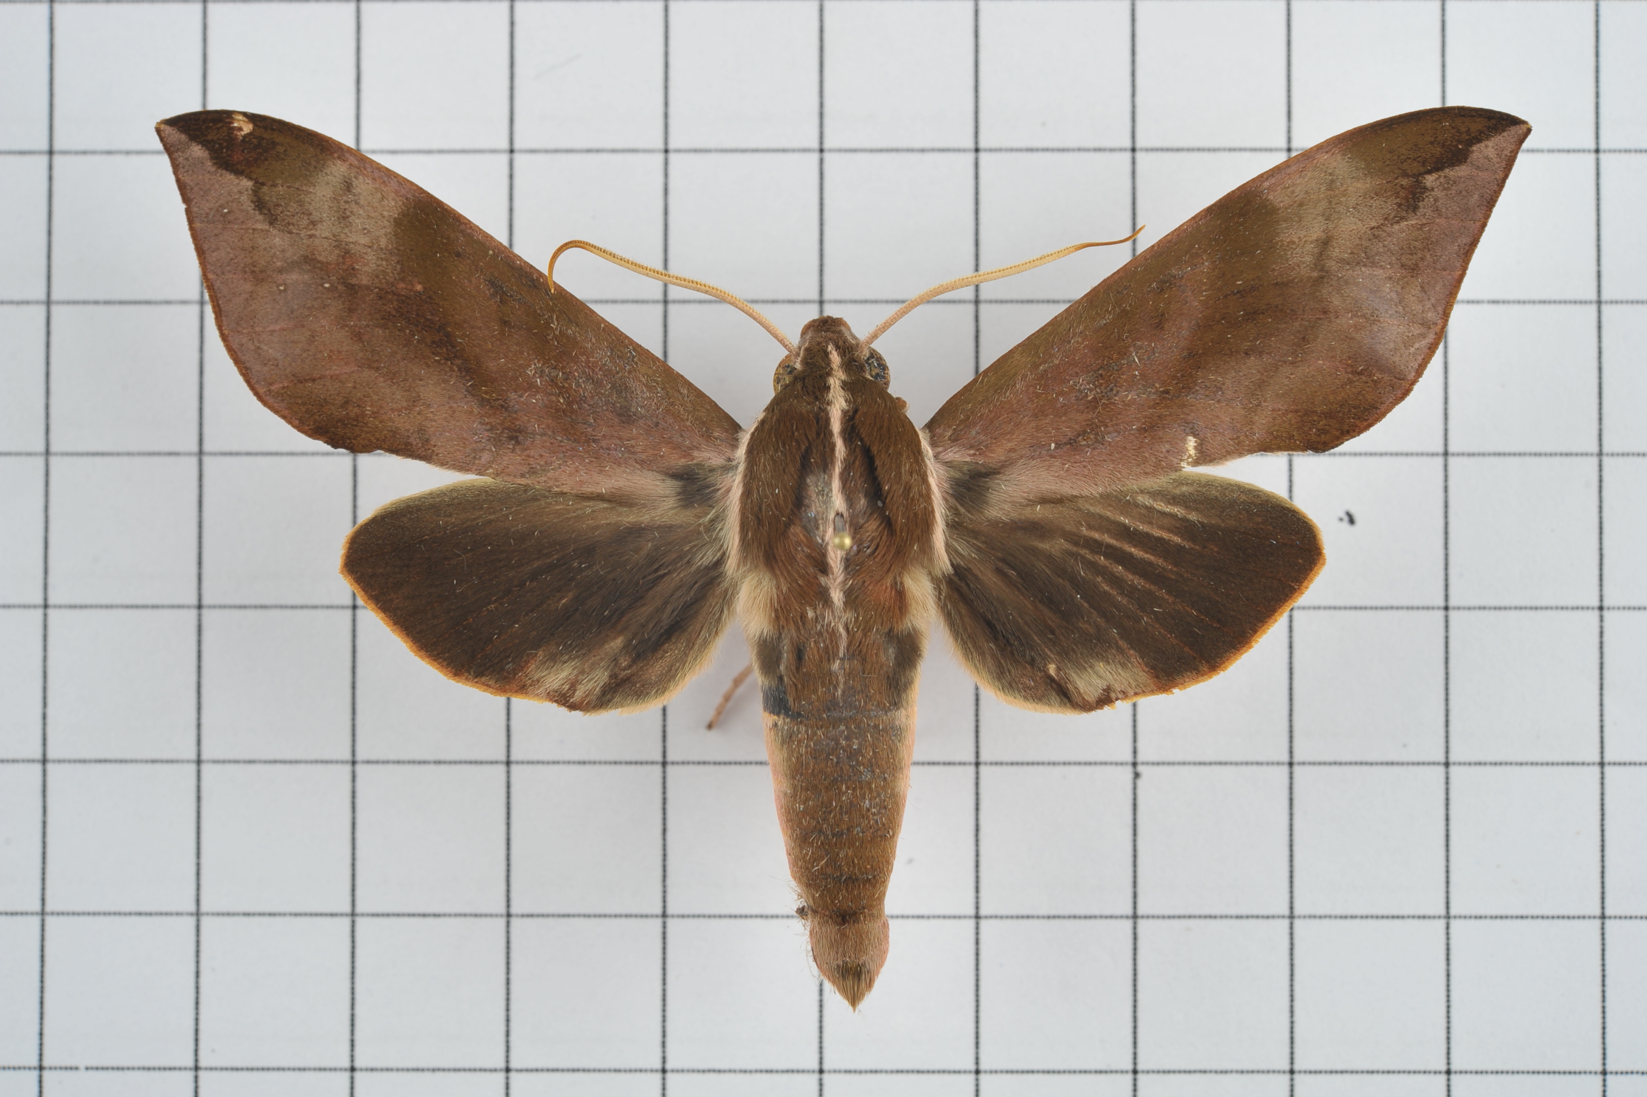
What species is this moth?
Ampelophaga rubiginosa myosotis
